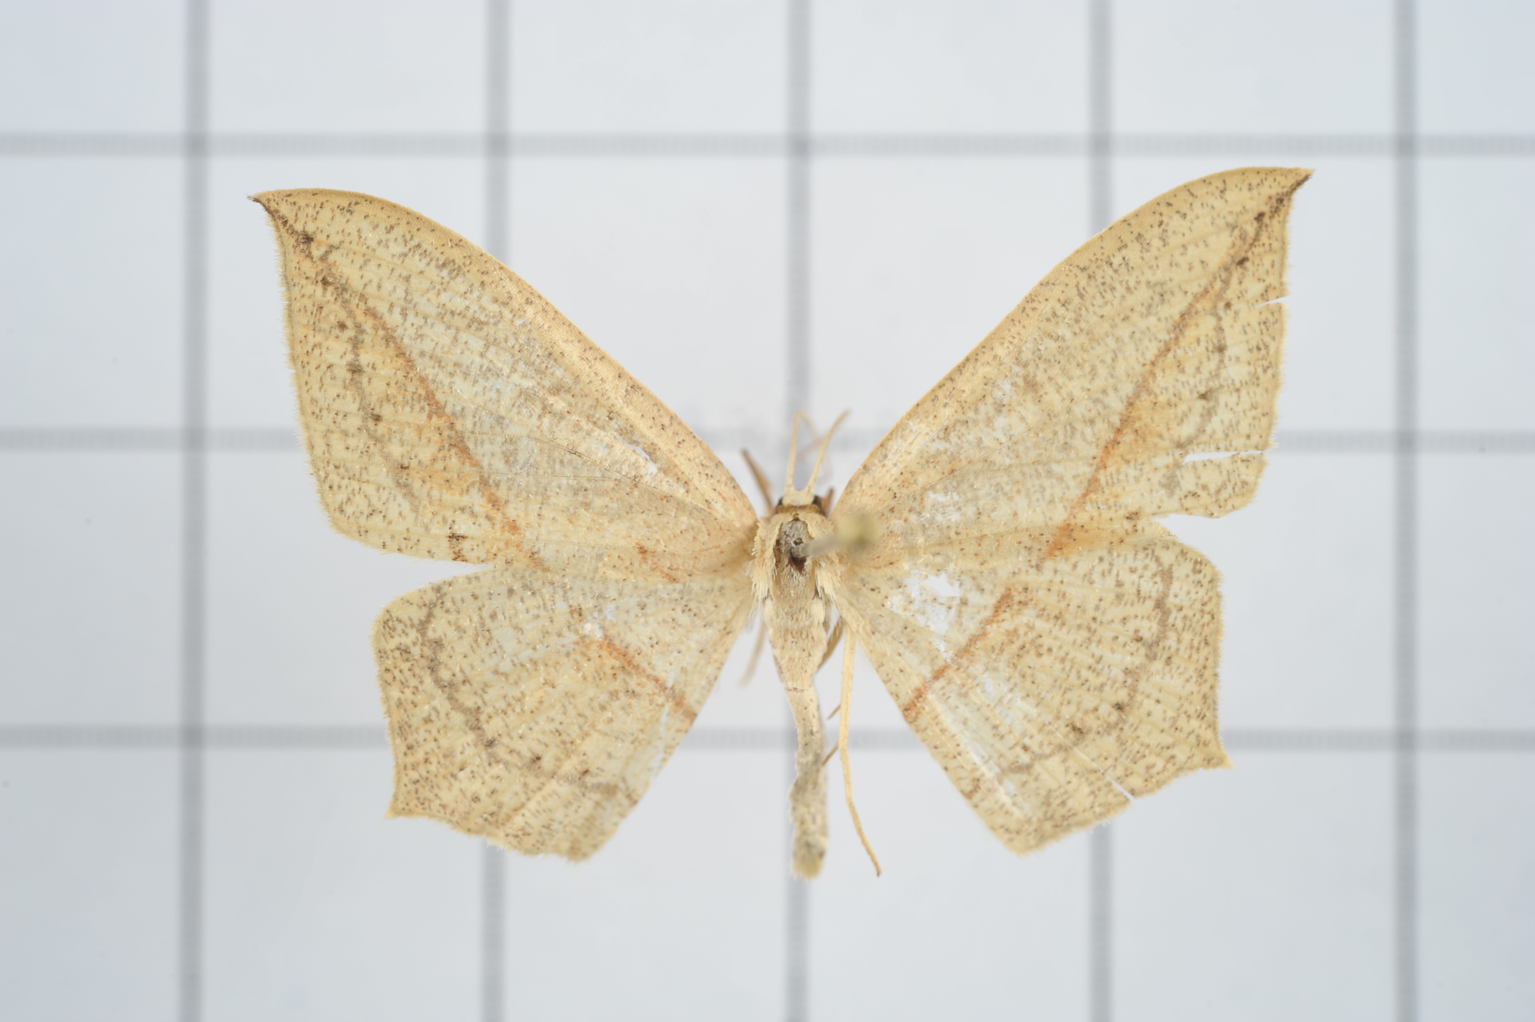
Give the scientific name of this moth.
Timandra stueningi
